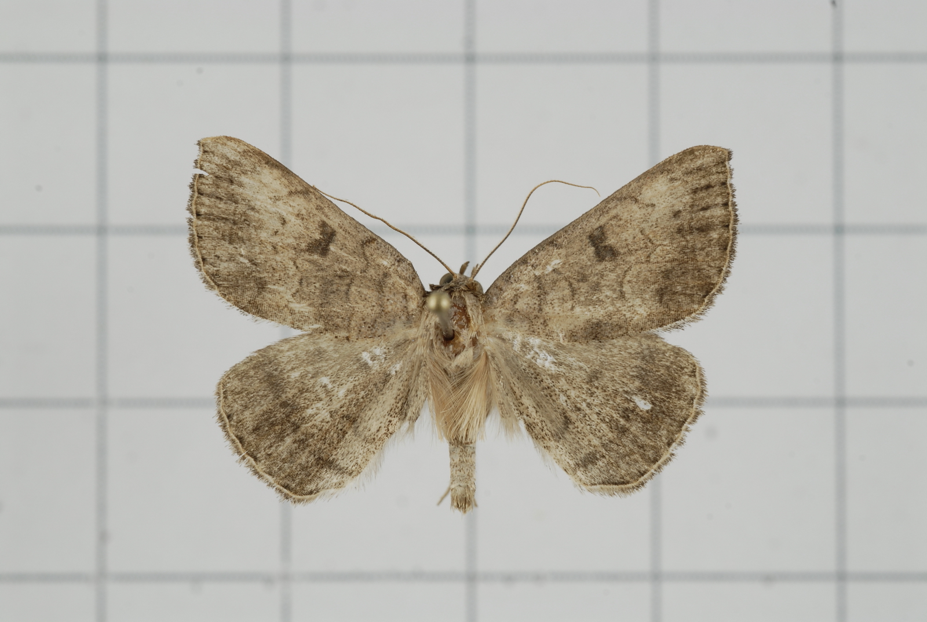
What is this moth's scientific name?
Blasticorhinus rivulosa
